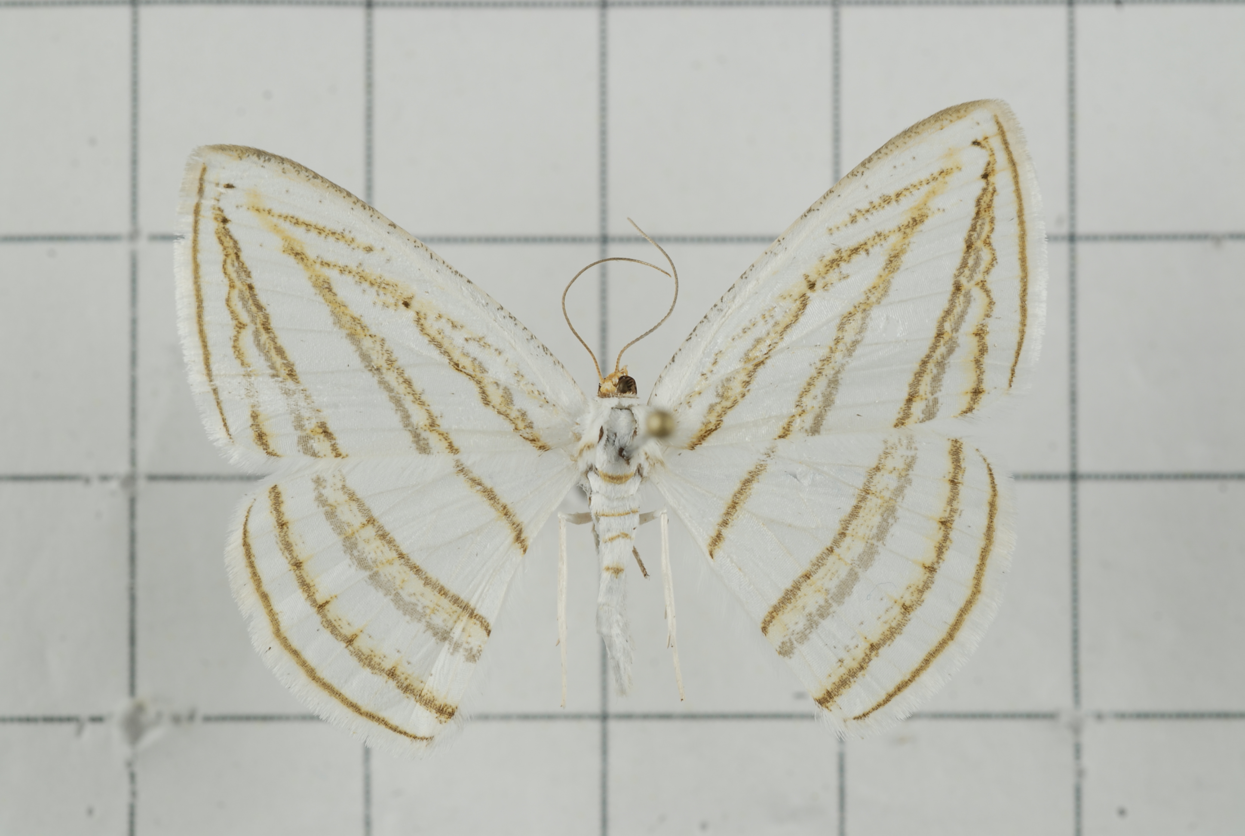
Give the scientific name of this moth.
Orthocabera sericea sericea
